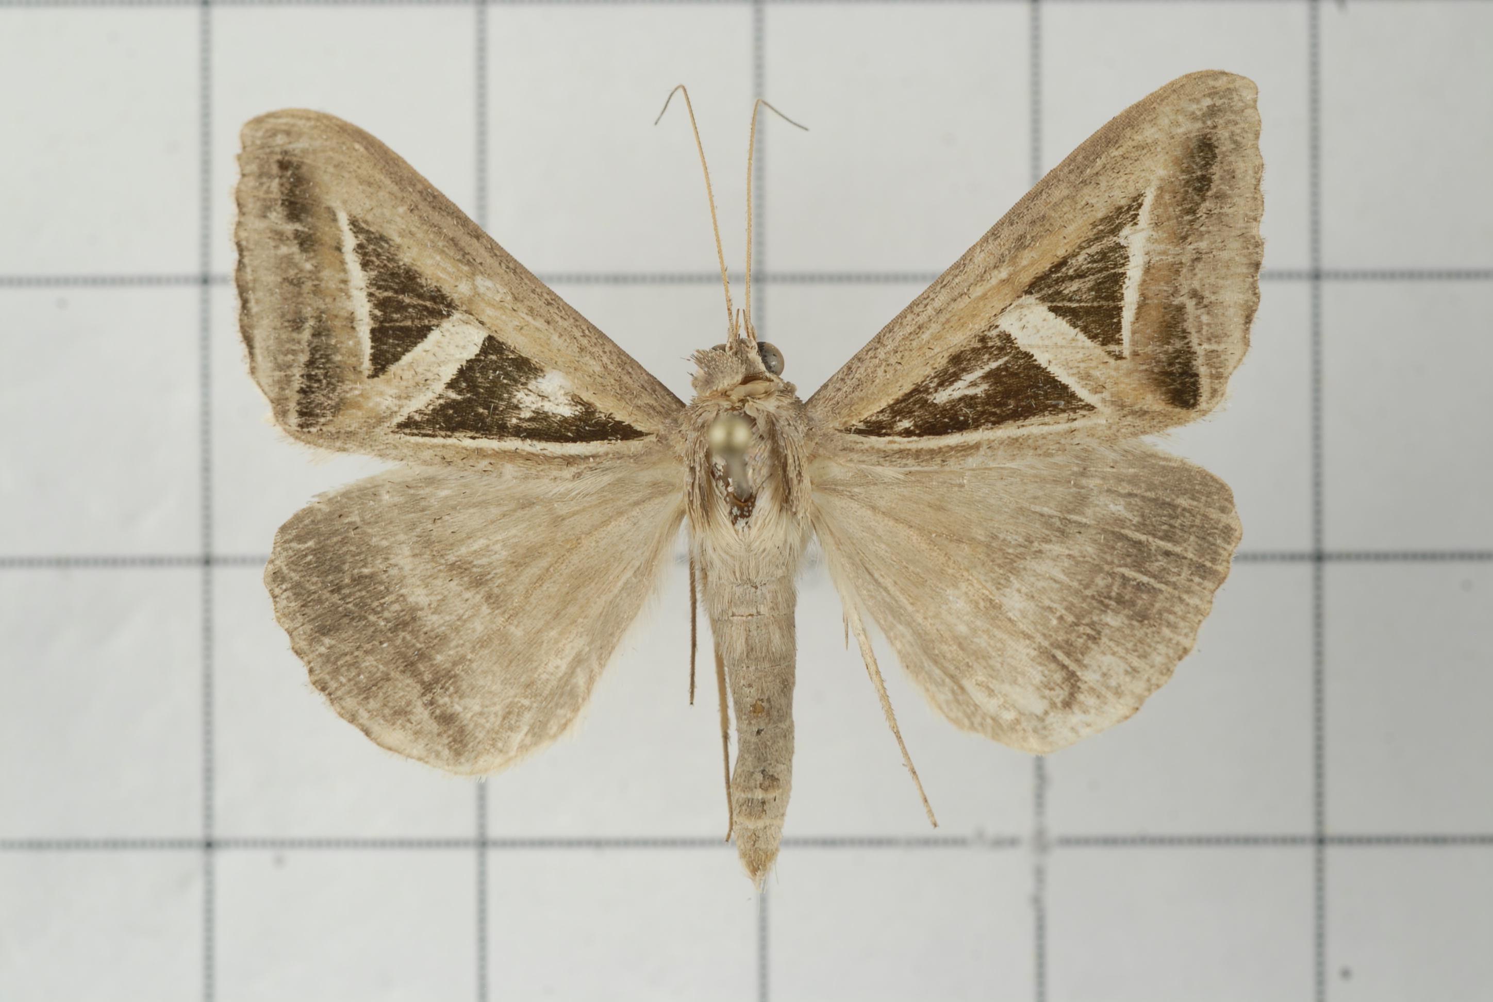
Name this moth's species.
Trigonodes hyppasia
